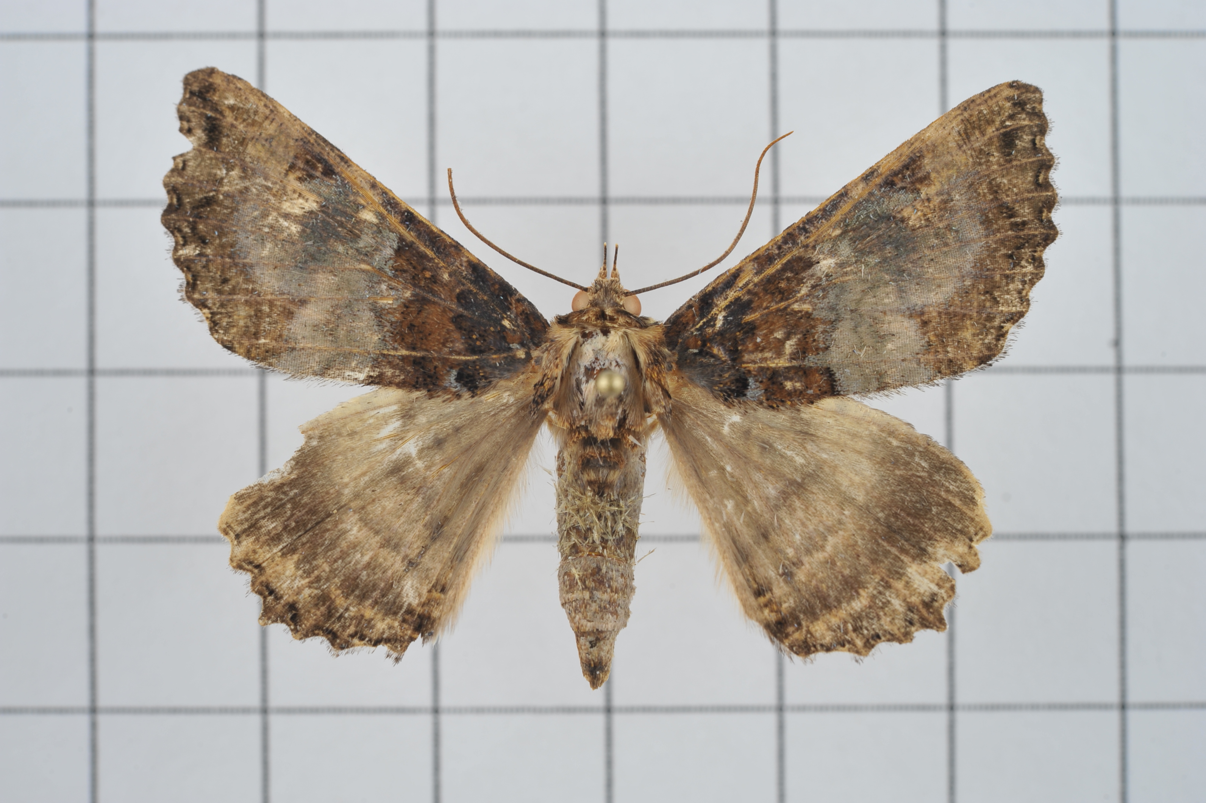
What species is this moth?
Daddala lucilla
